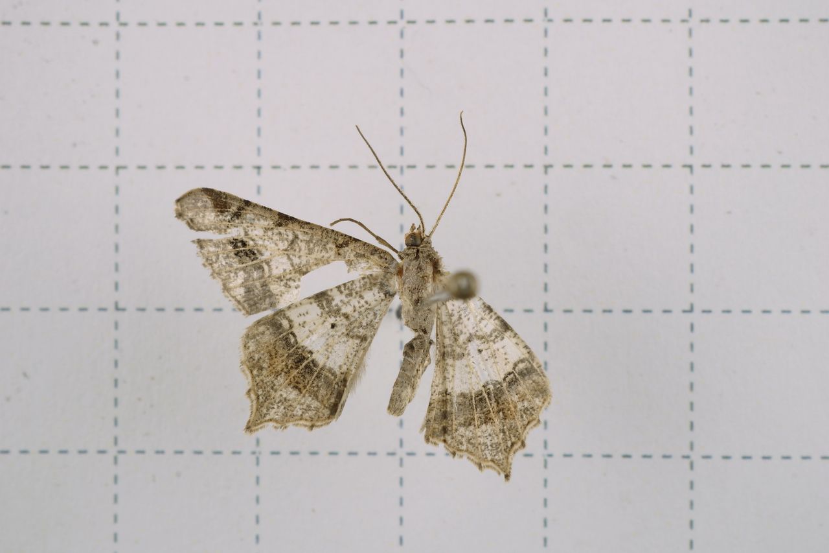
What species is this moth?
Chiasmia emersaria
